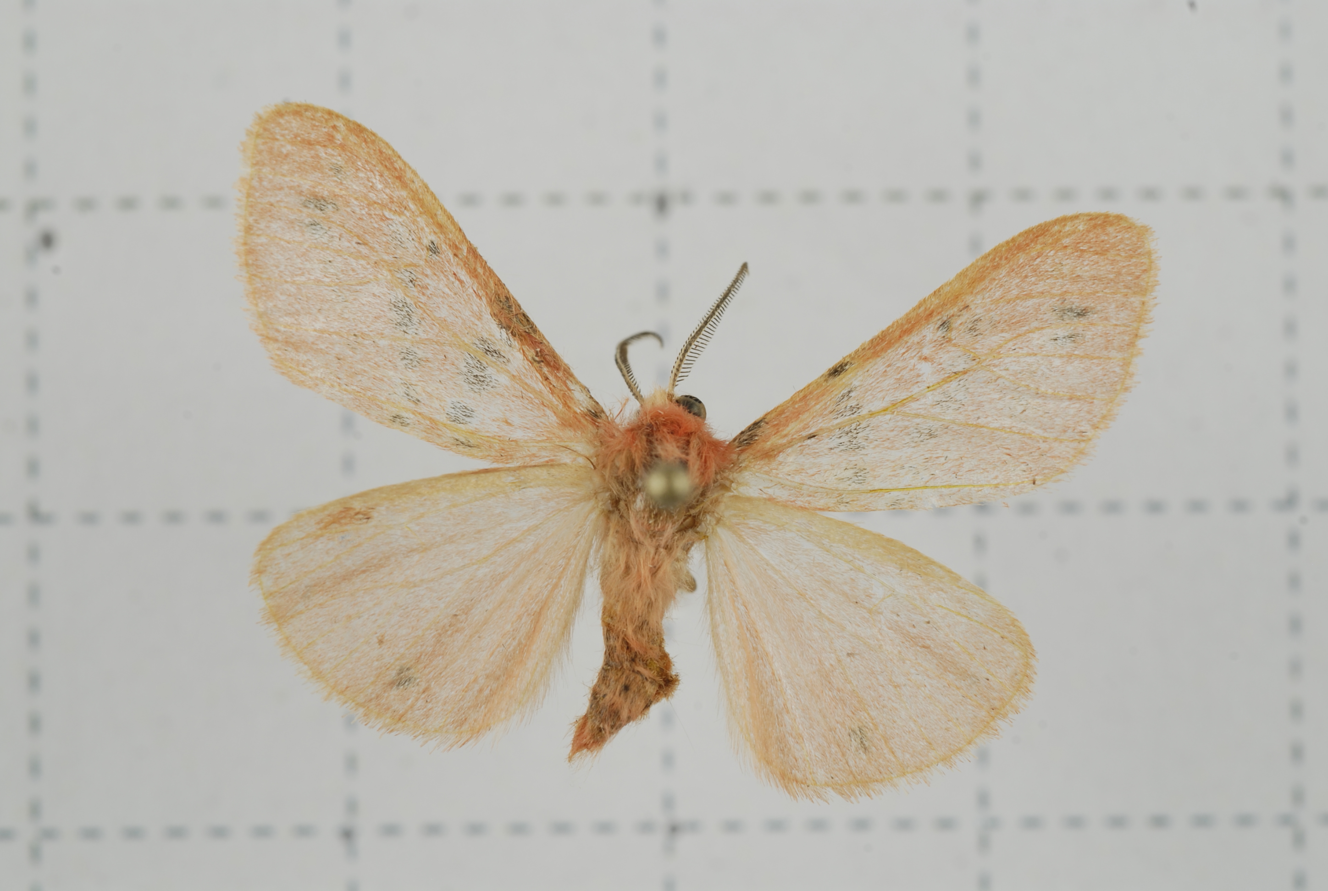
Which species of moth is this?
Lemyra alikangensis
